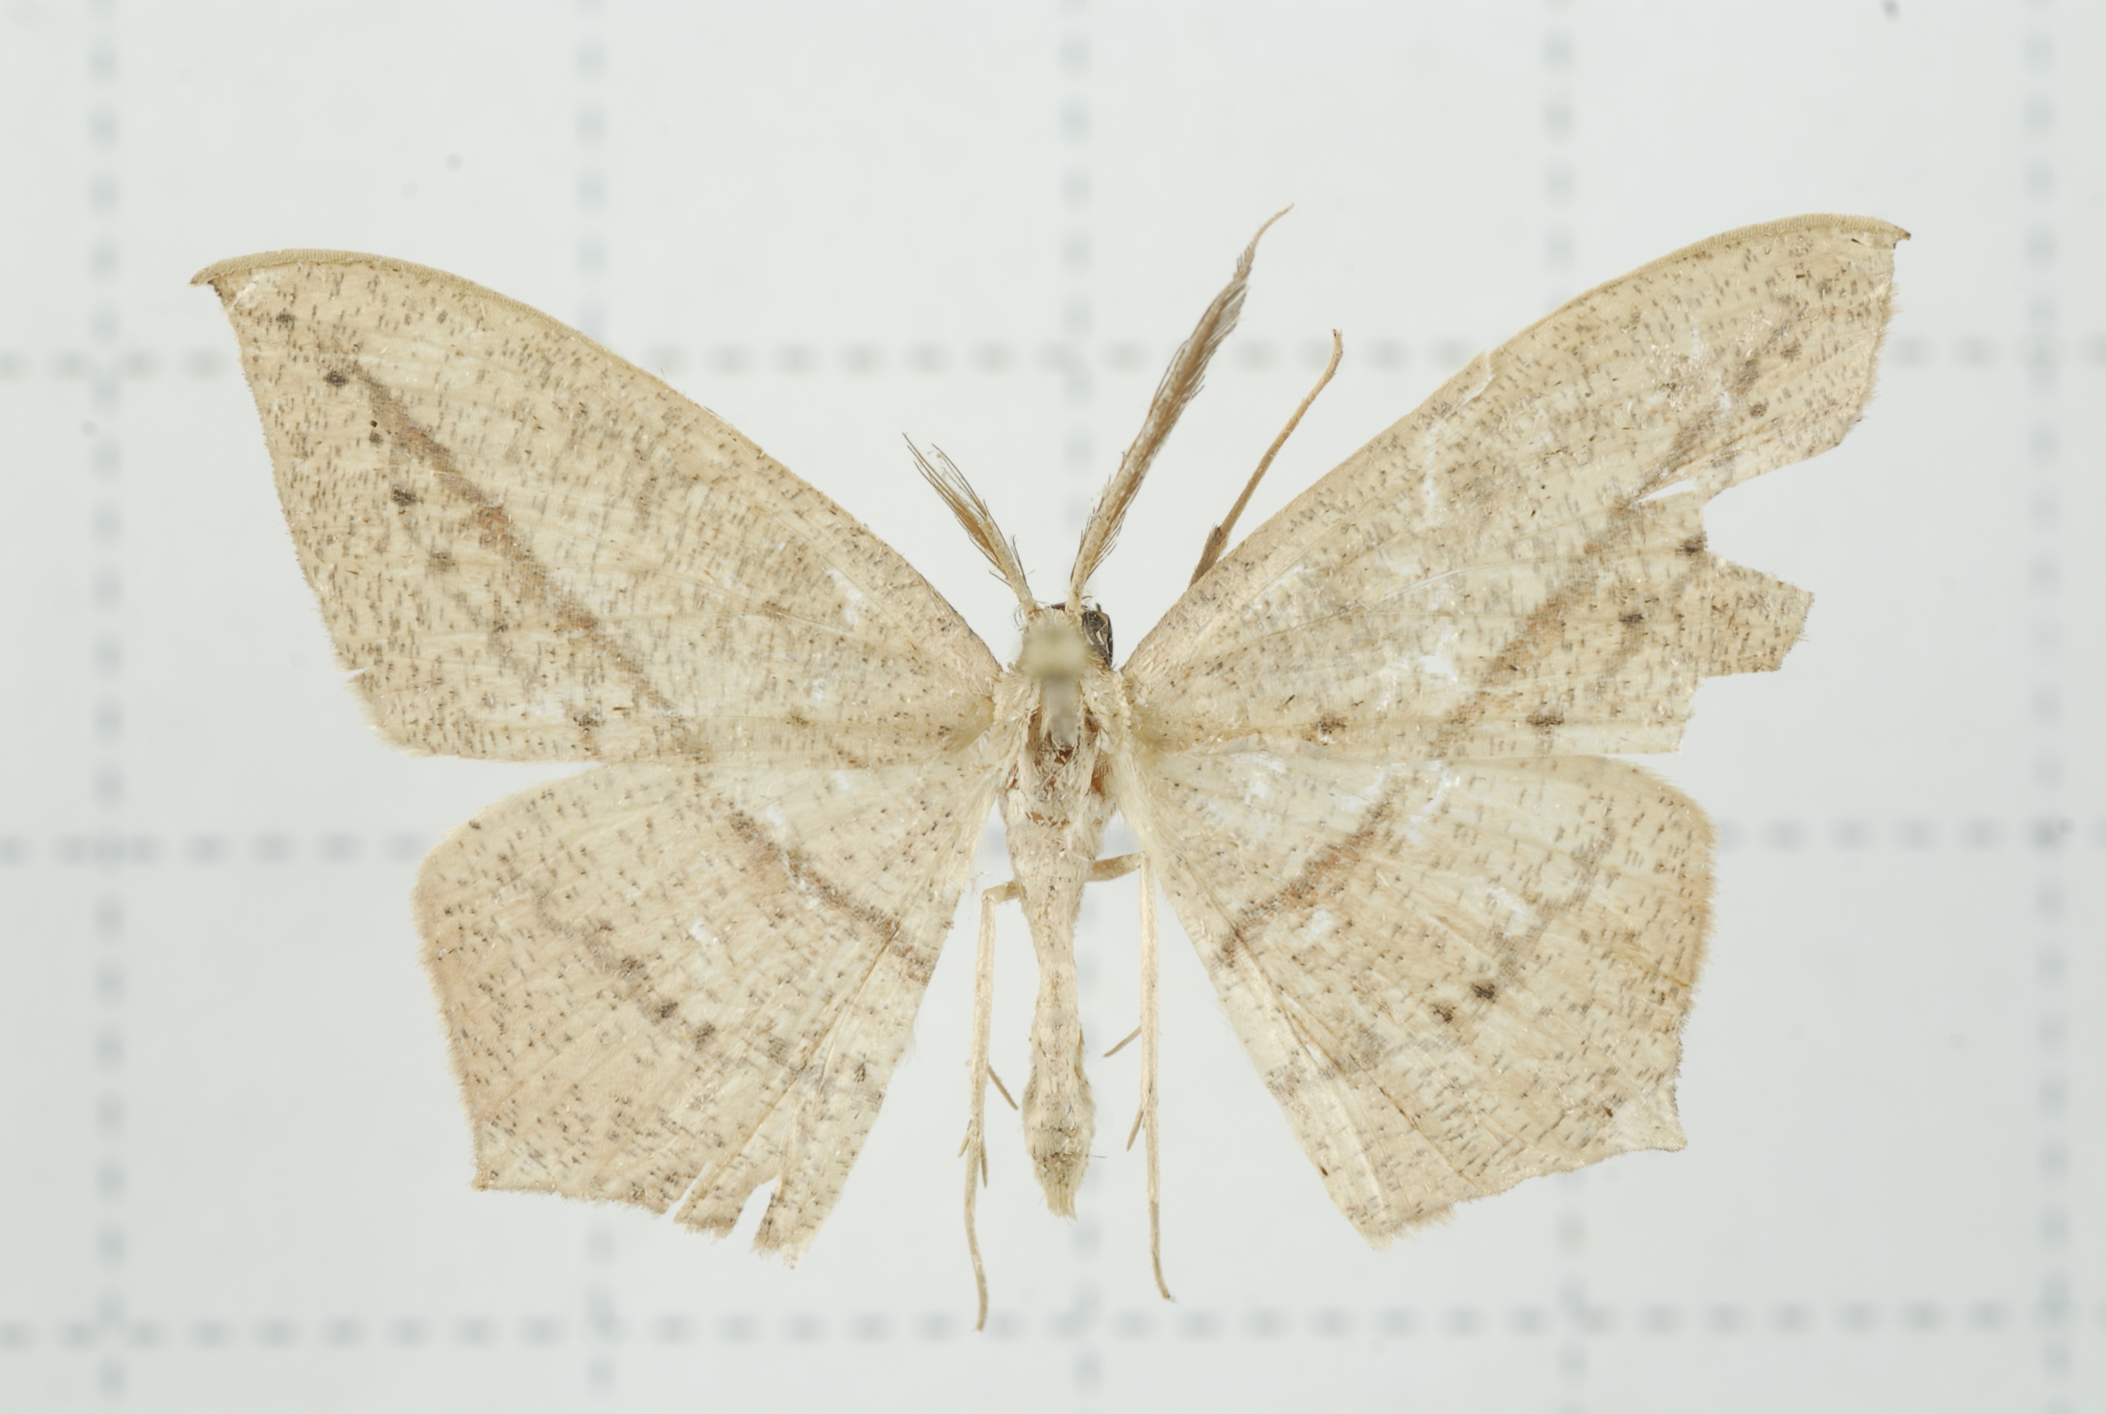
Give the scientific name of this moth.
Timandra stueningi
